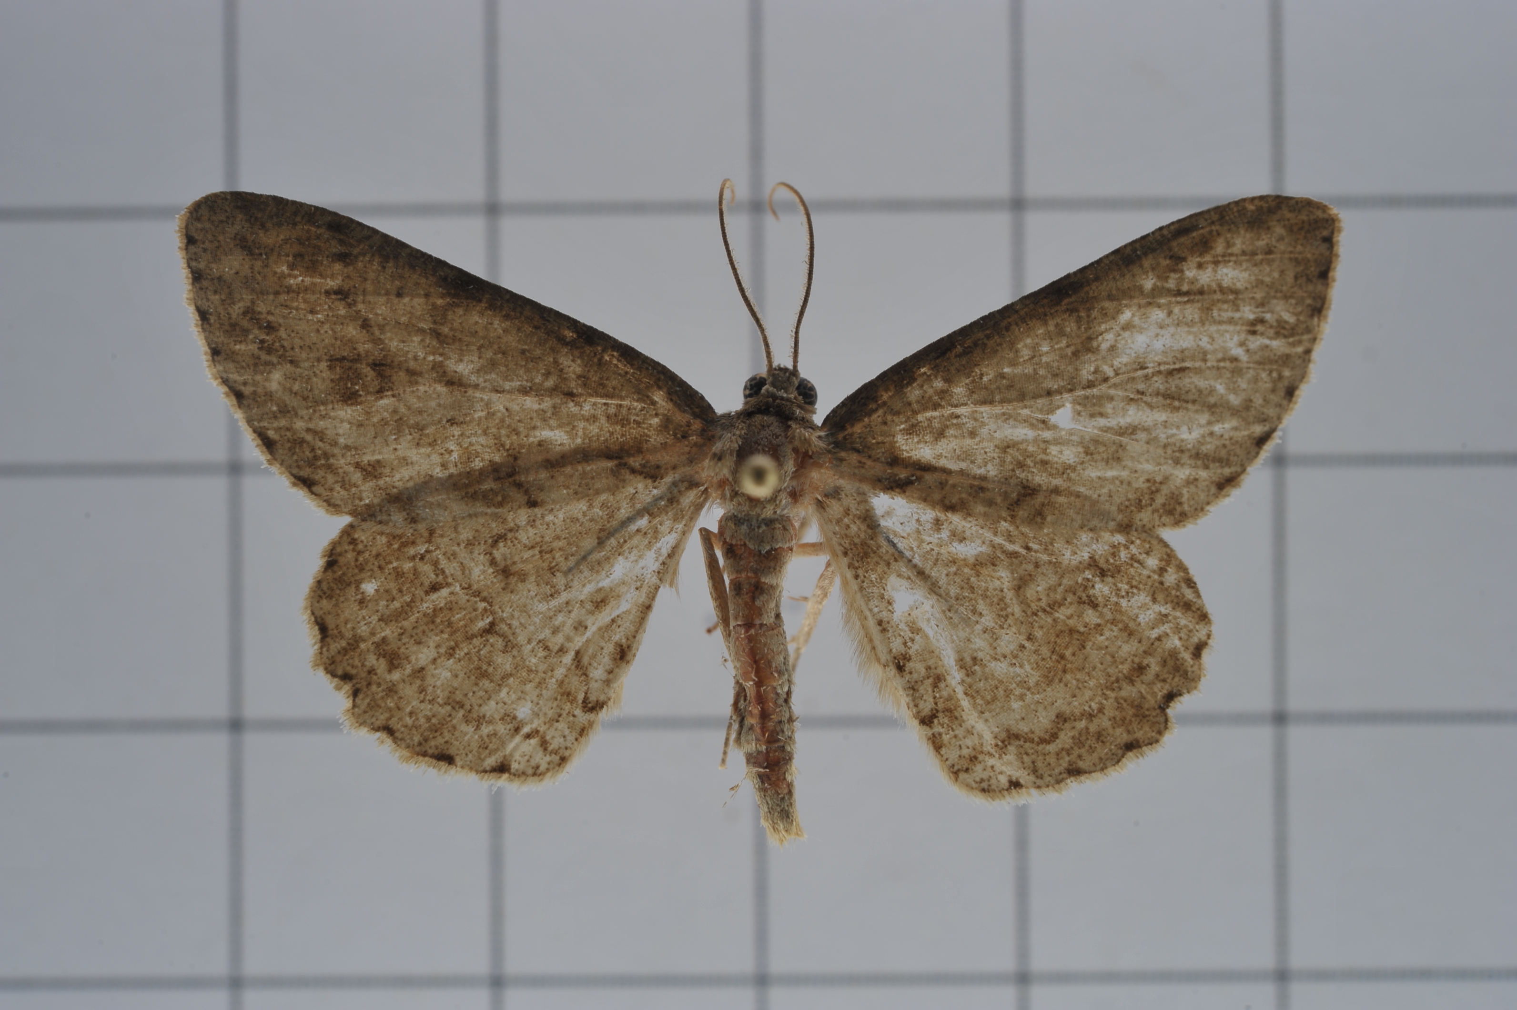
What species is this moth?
Ectropis excellens
